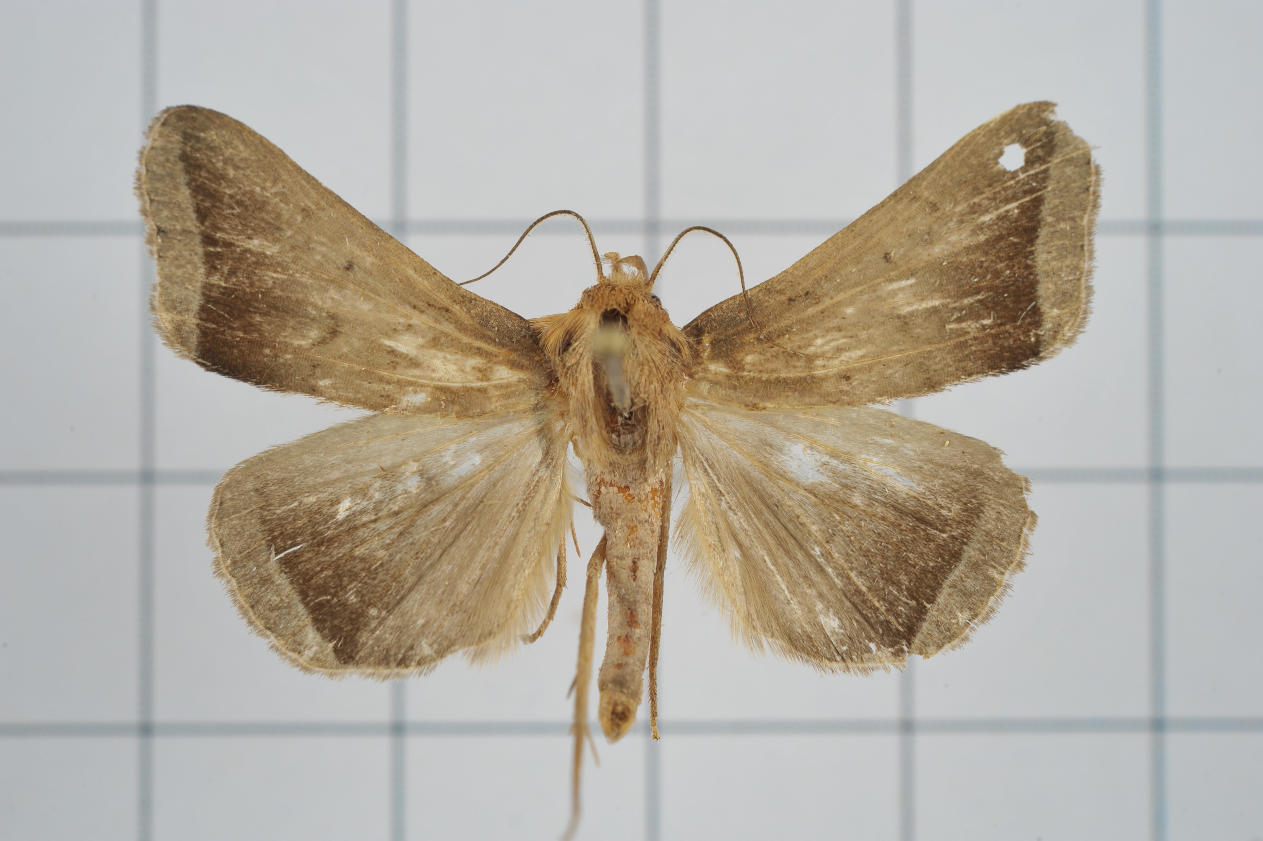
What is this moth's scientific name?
Simplicia bimarginata
